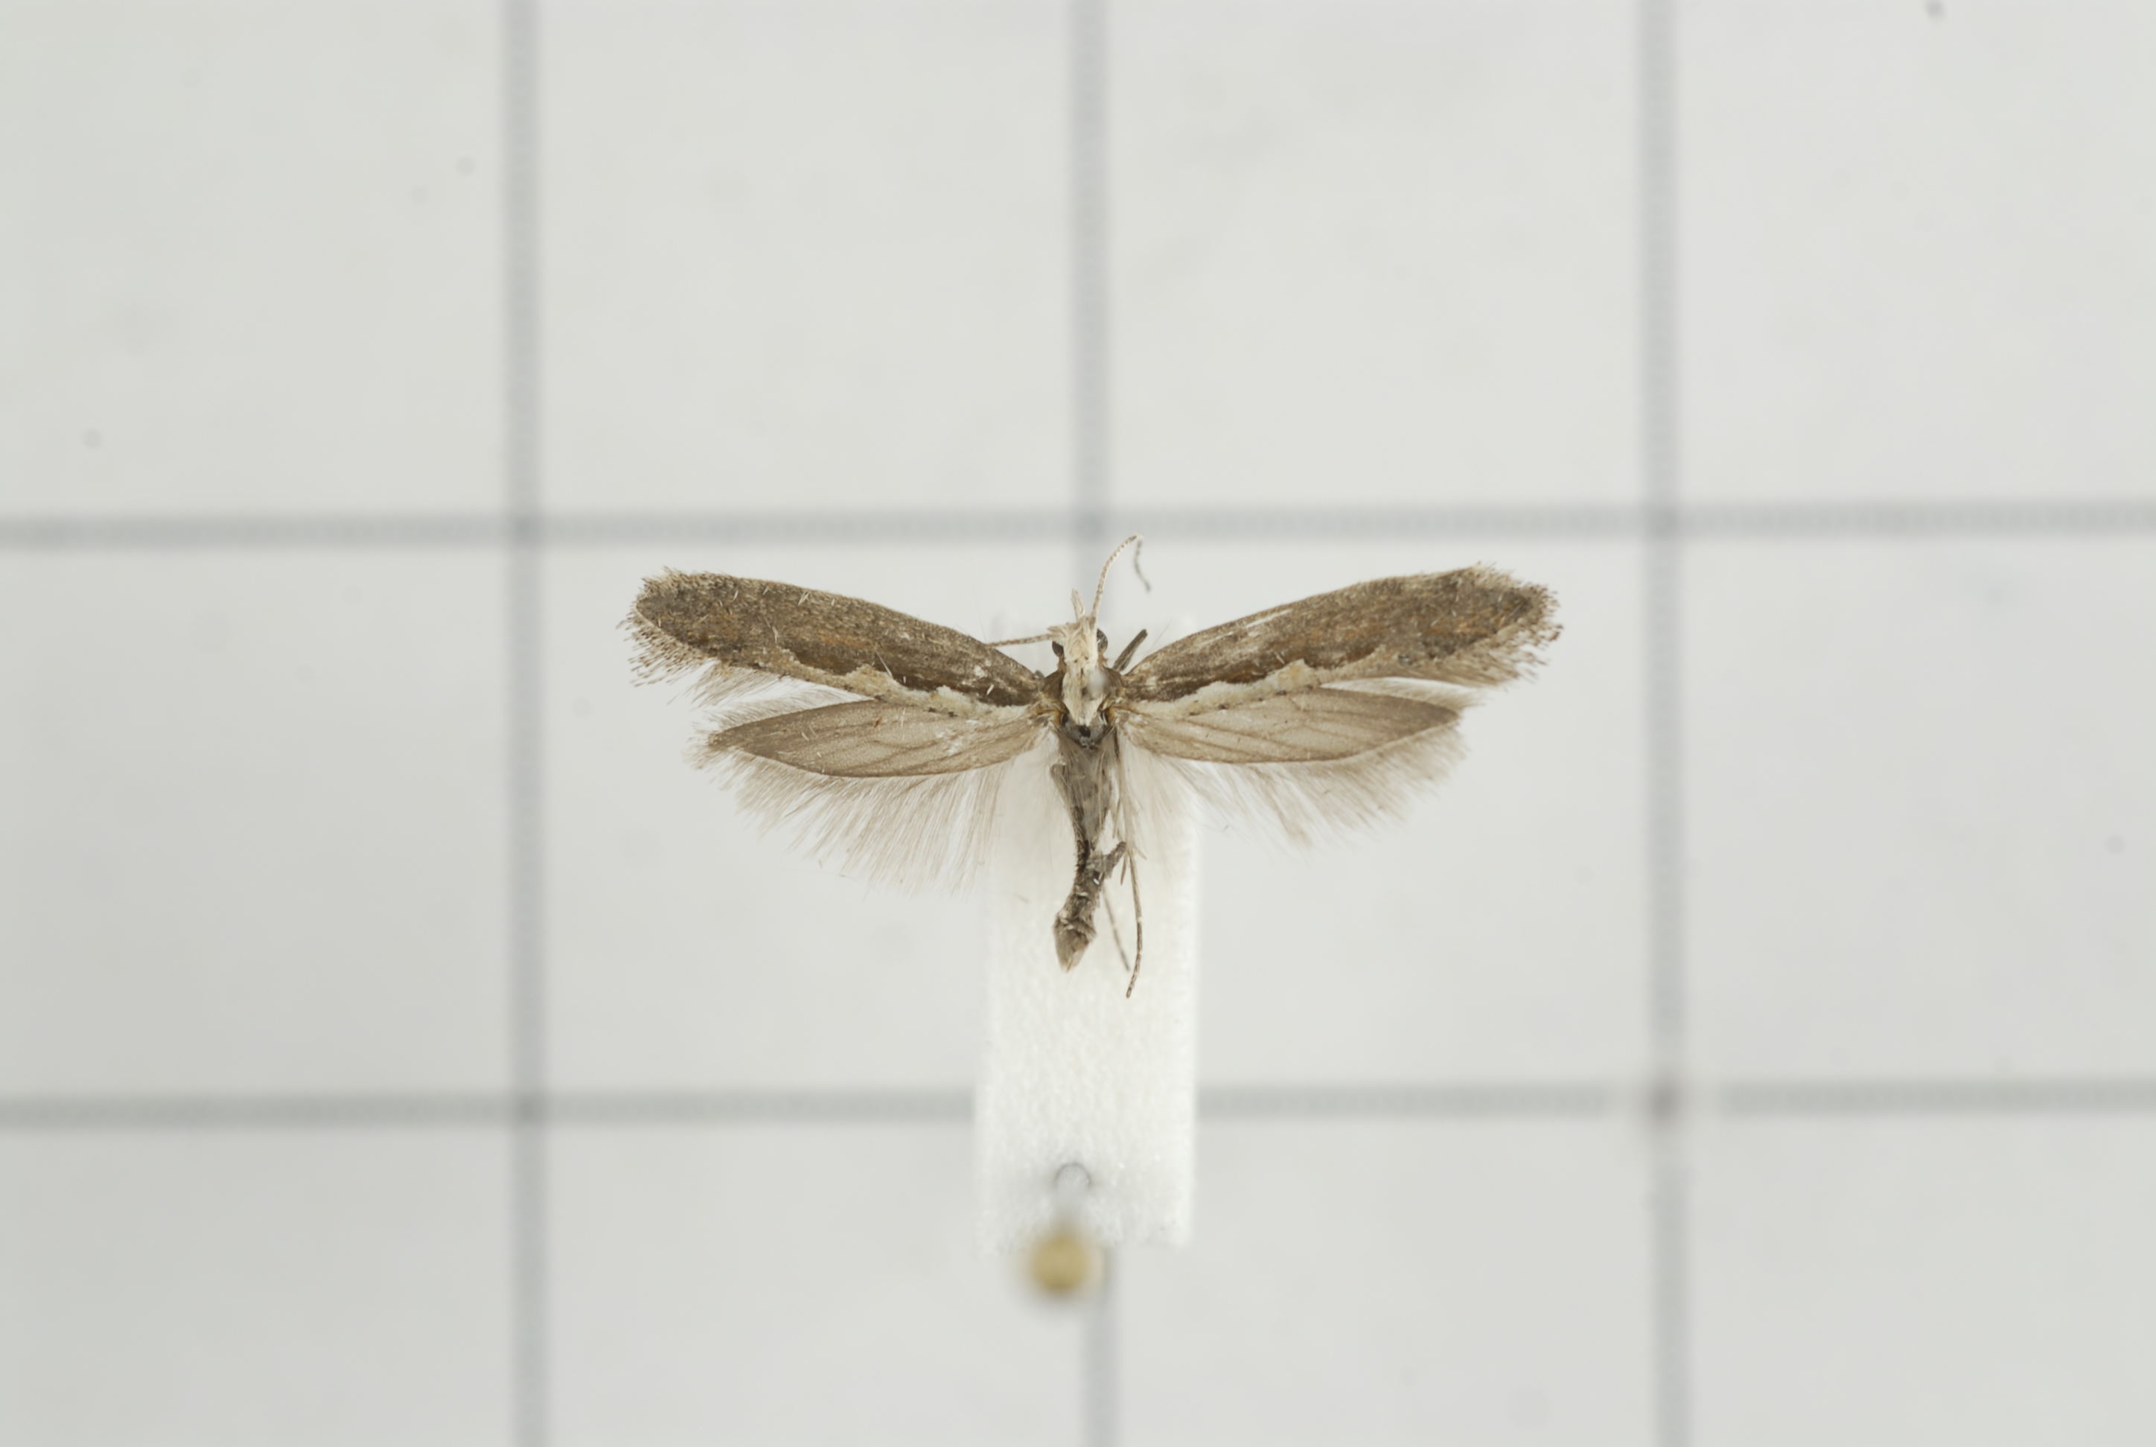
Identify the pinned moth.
Plutella xylostella
